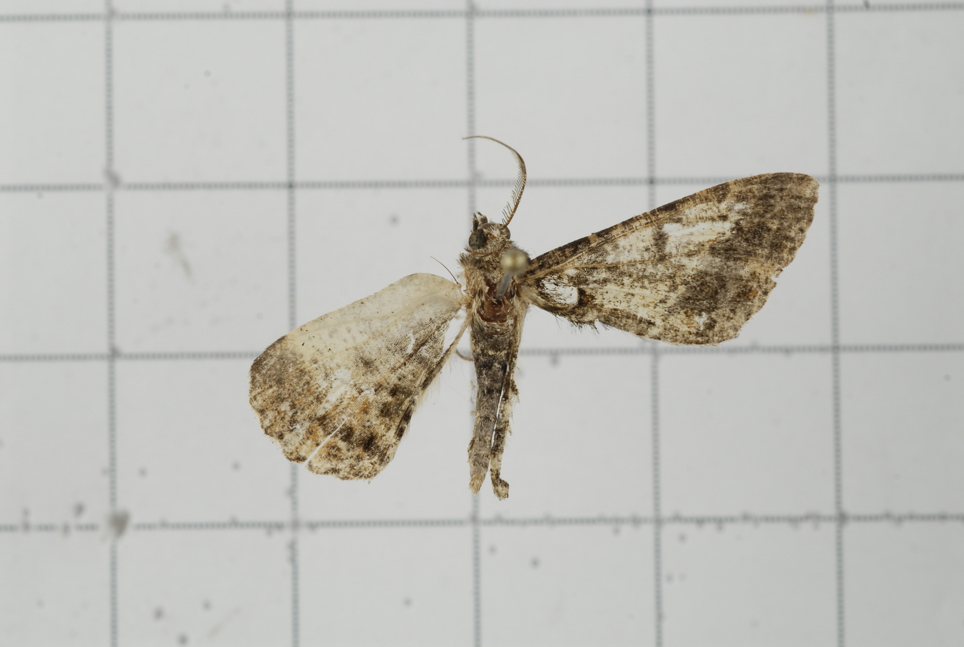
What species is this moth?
Alcis taiwanovariegata
